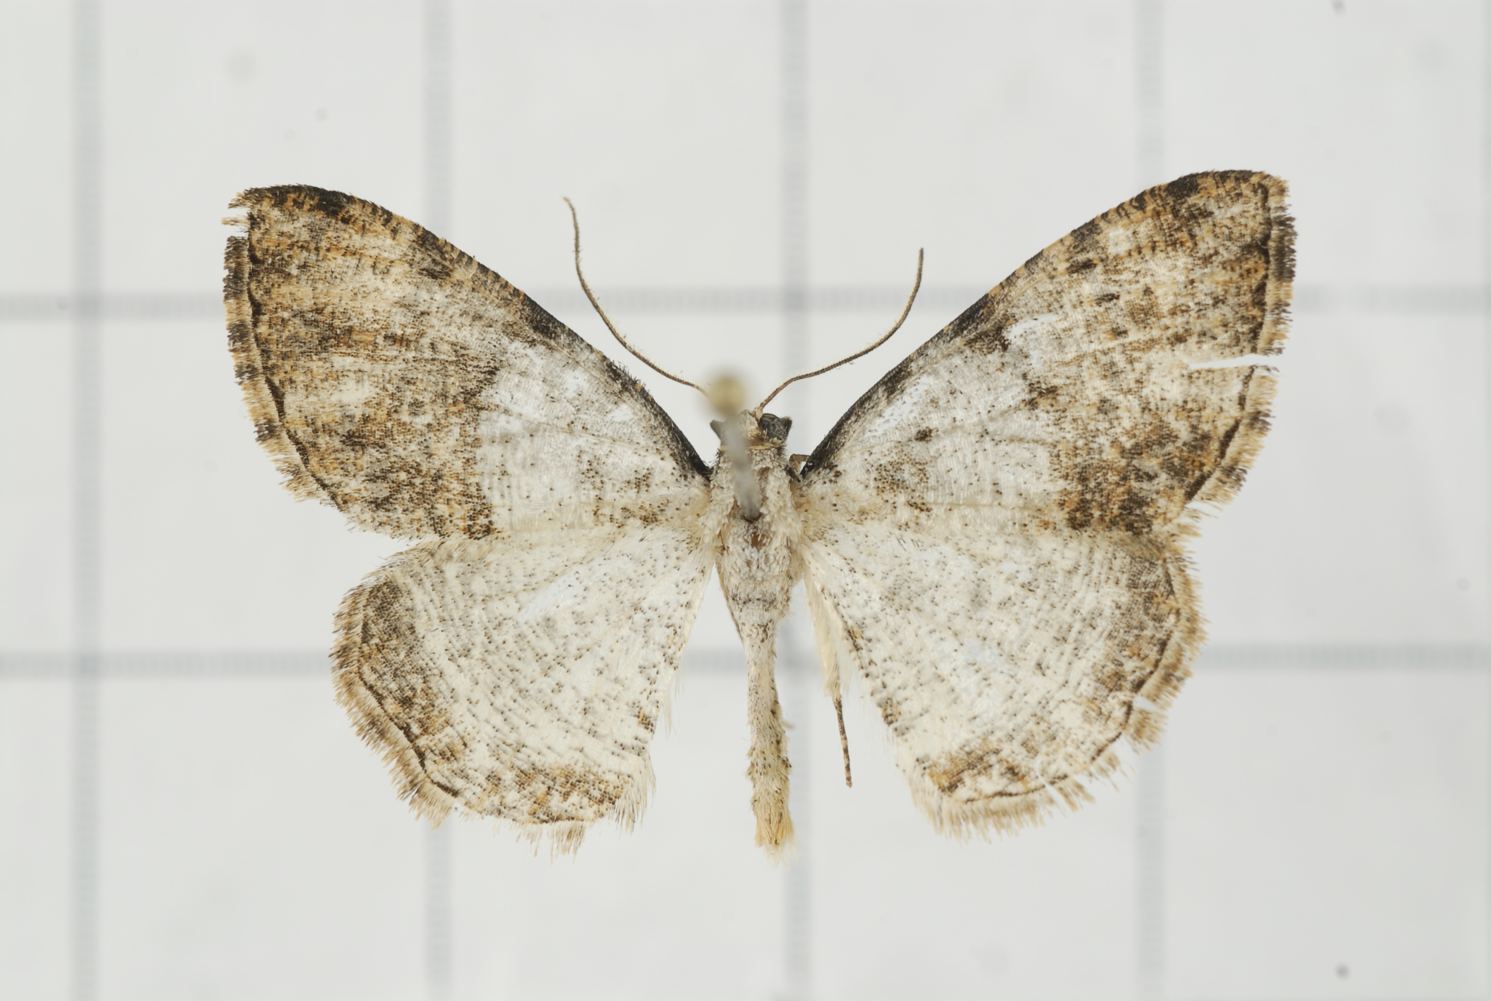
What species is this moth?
Psilalcis albibasis
